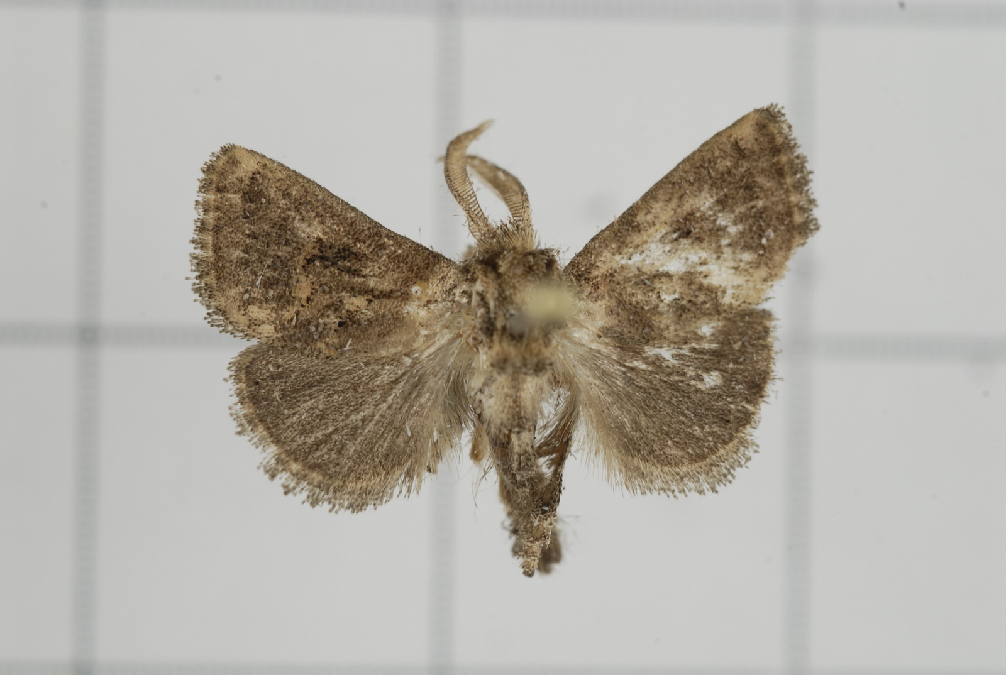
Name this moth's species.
Orthocraspeda furva
